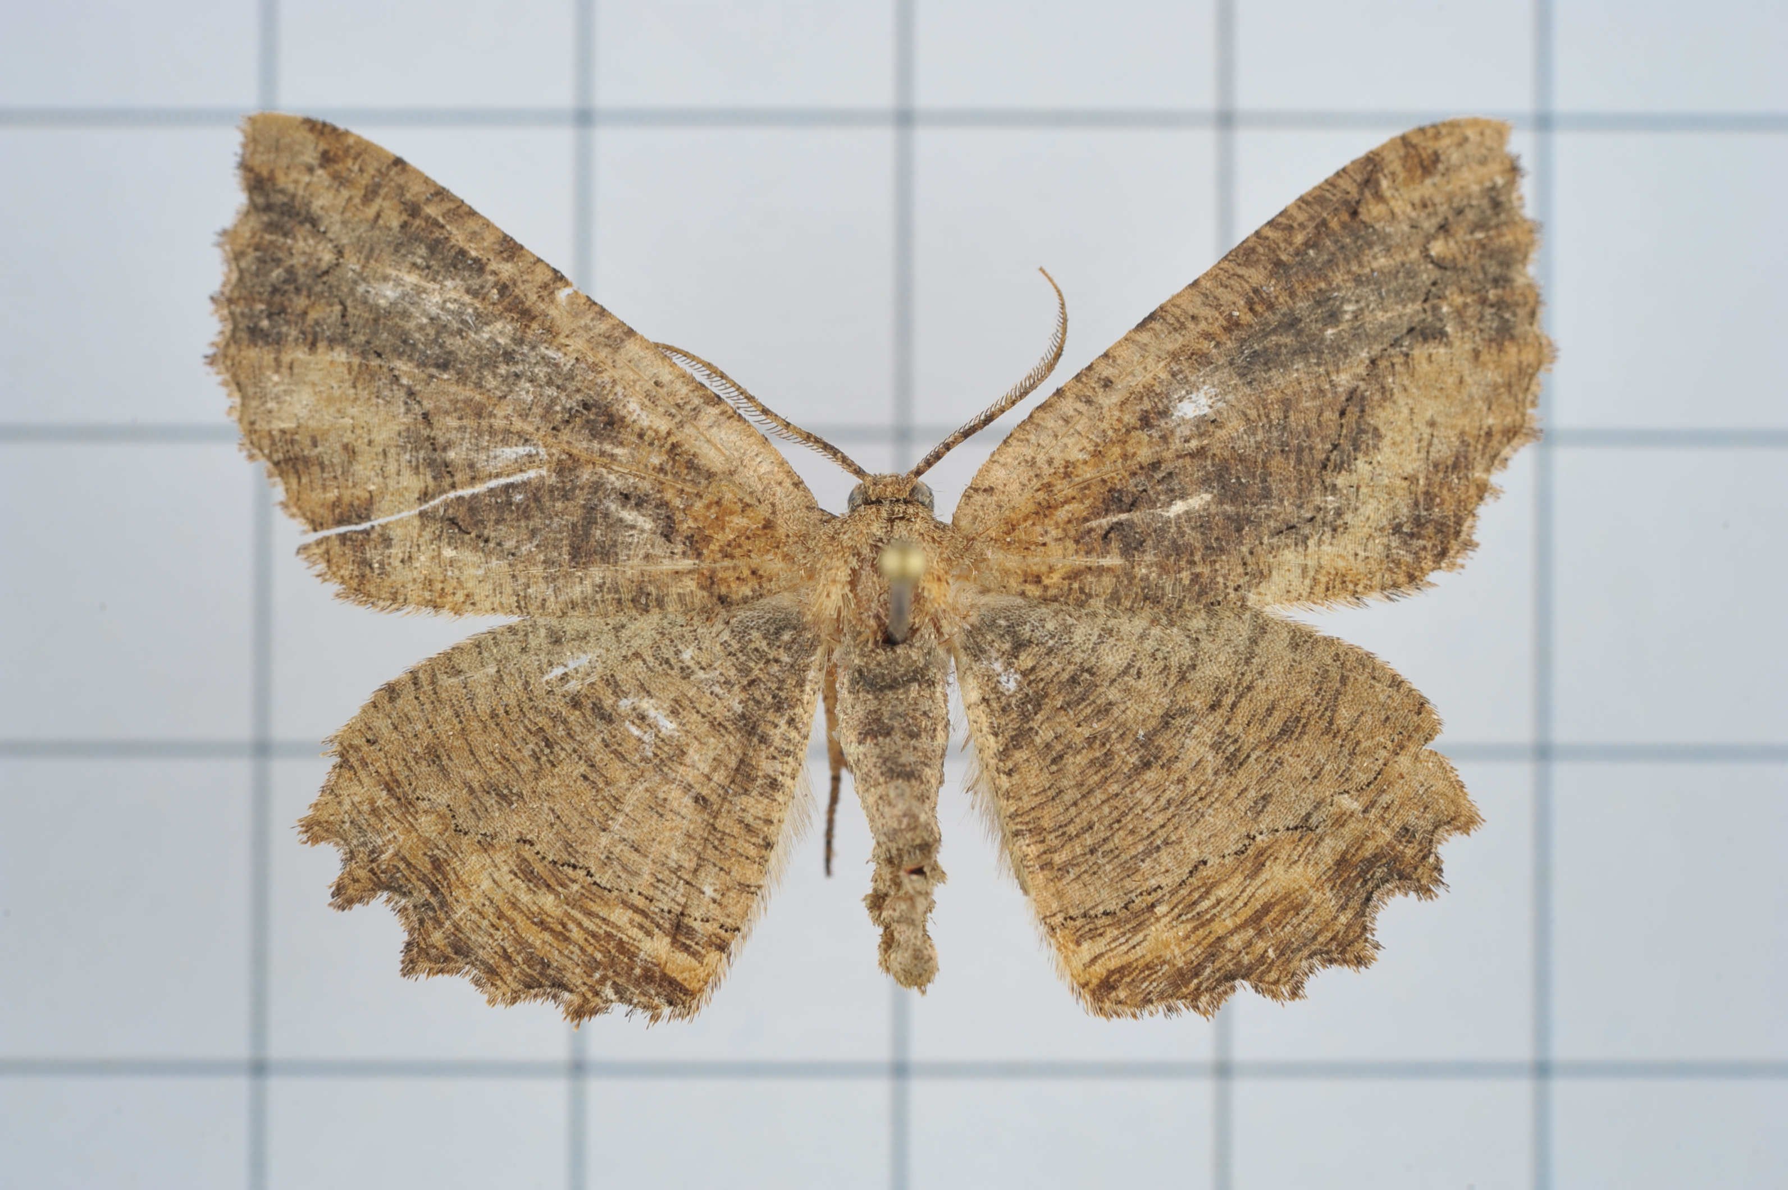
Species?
Phthonandria atrilineata cuneilinearia
